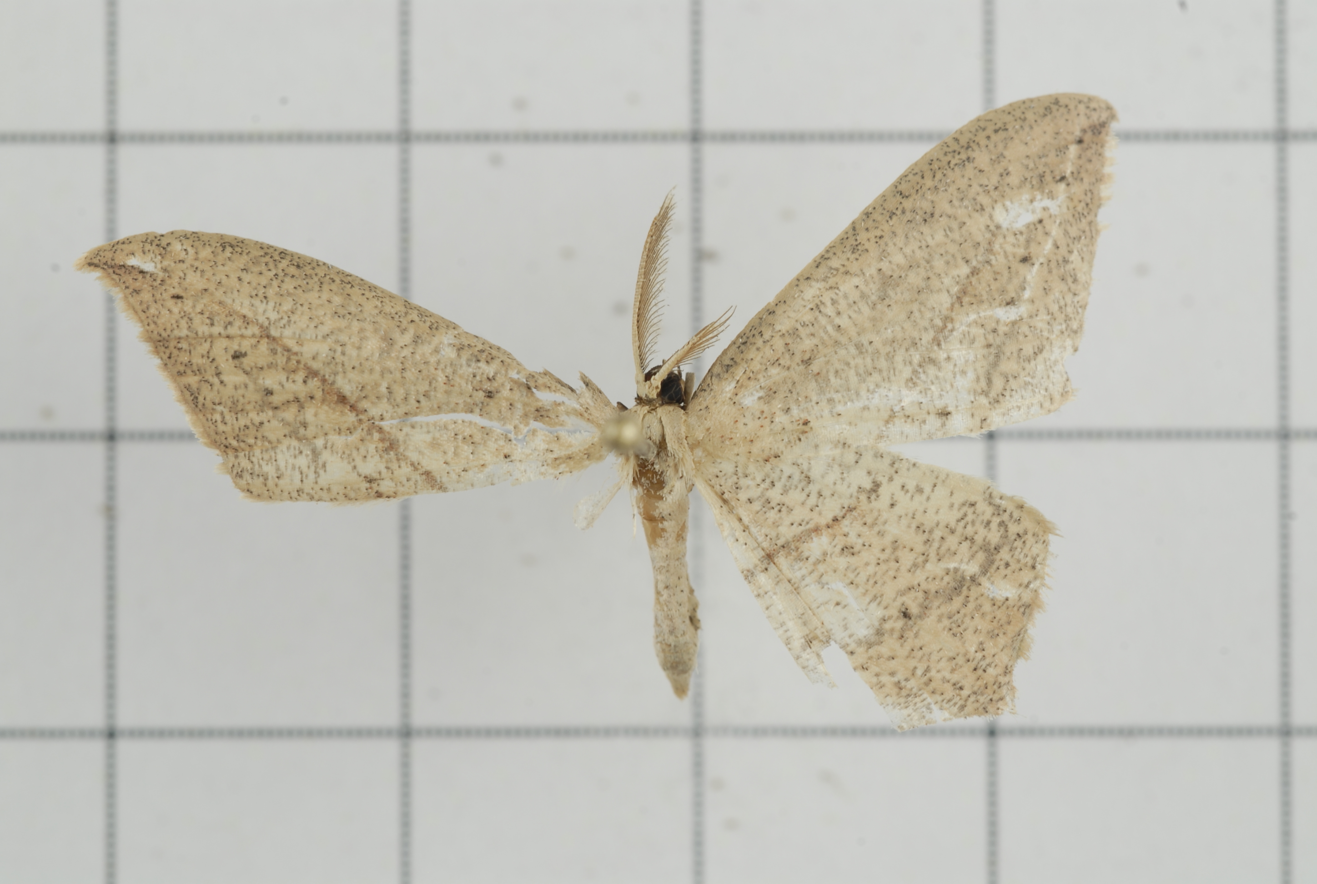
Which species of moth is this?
Timandra stueningi
